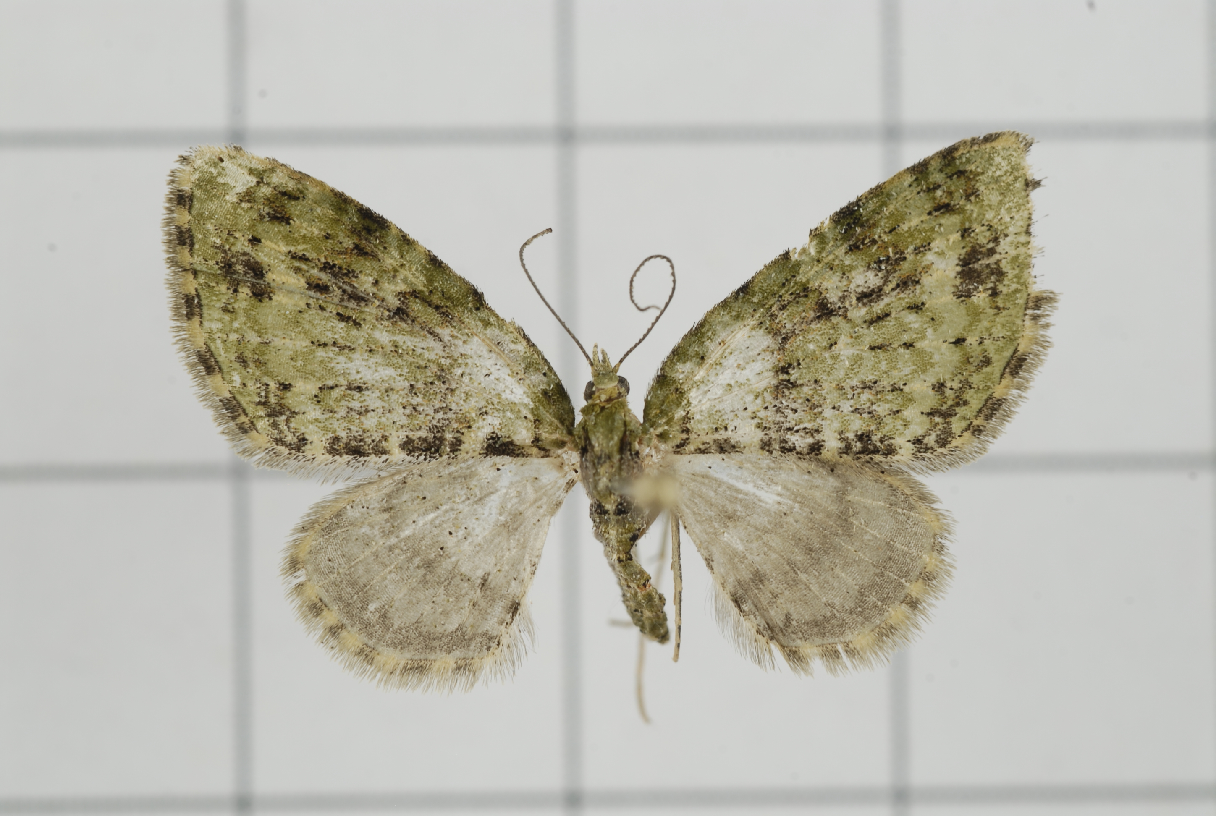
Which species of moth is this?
Chloroclystis blanda
